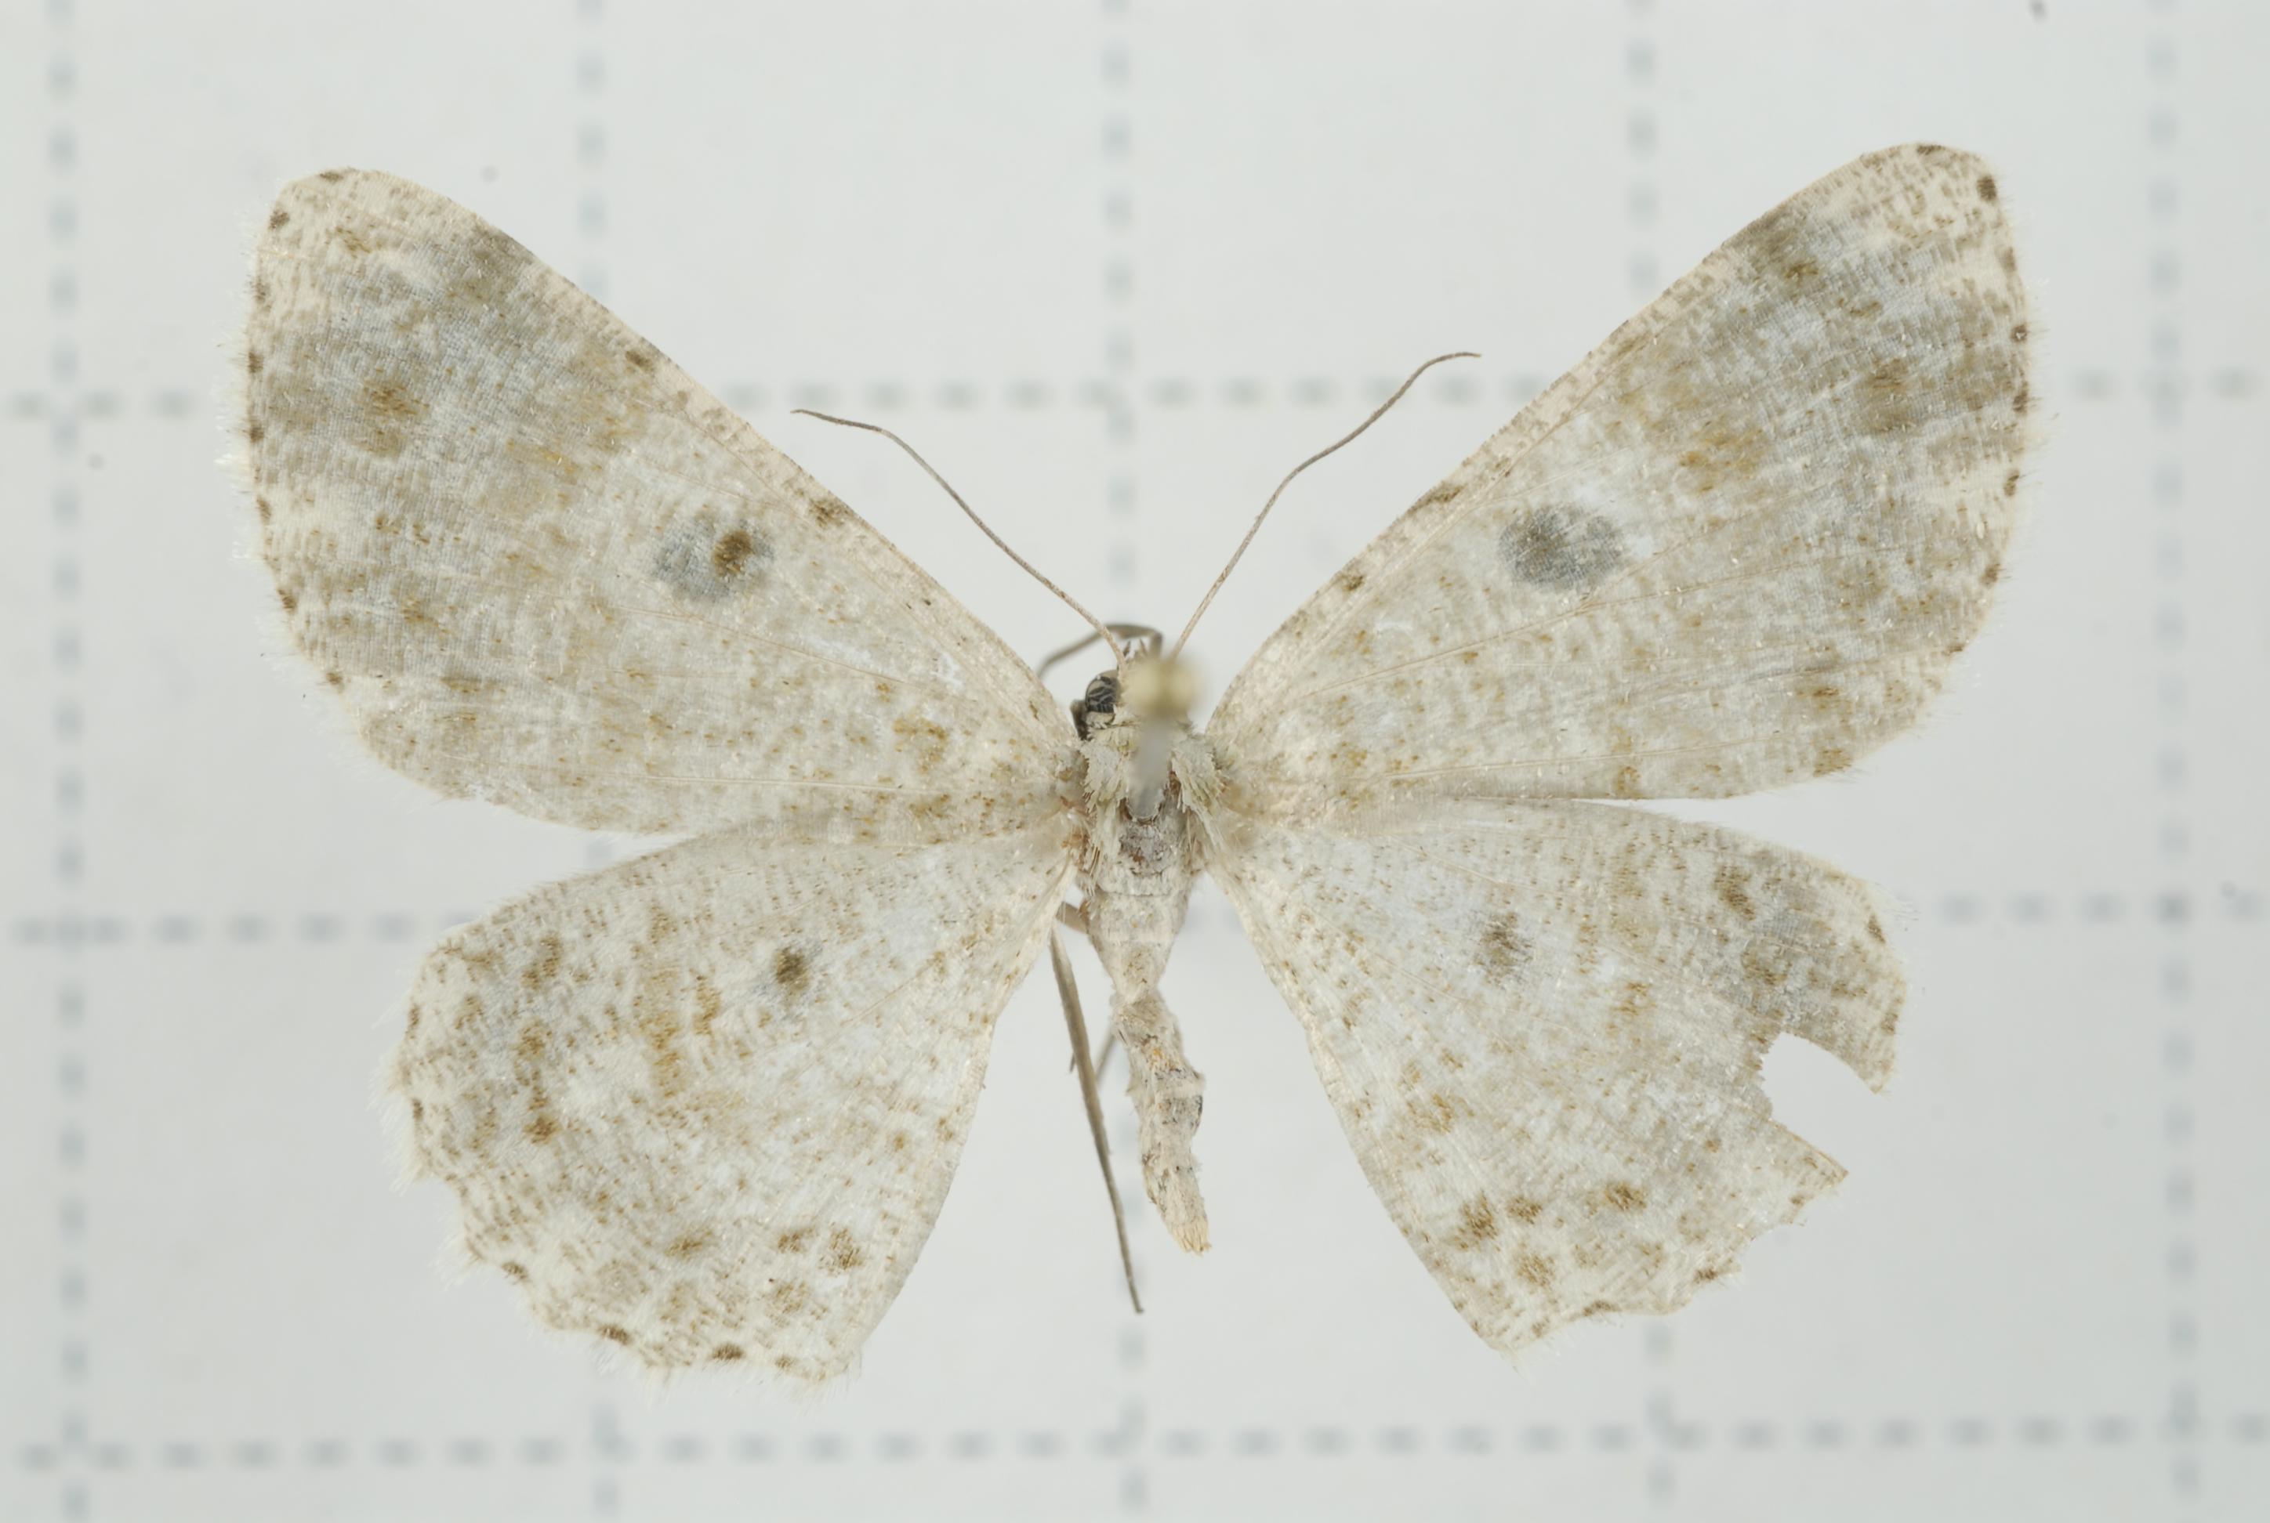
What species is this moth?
Catoria sublavaria
